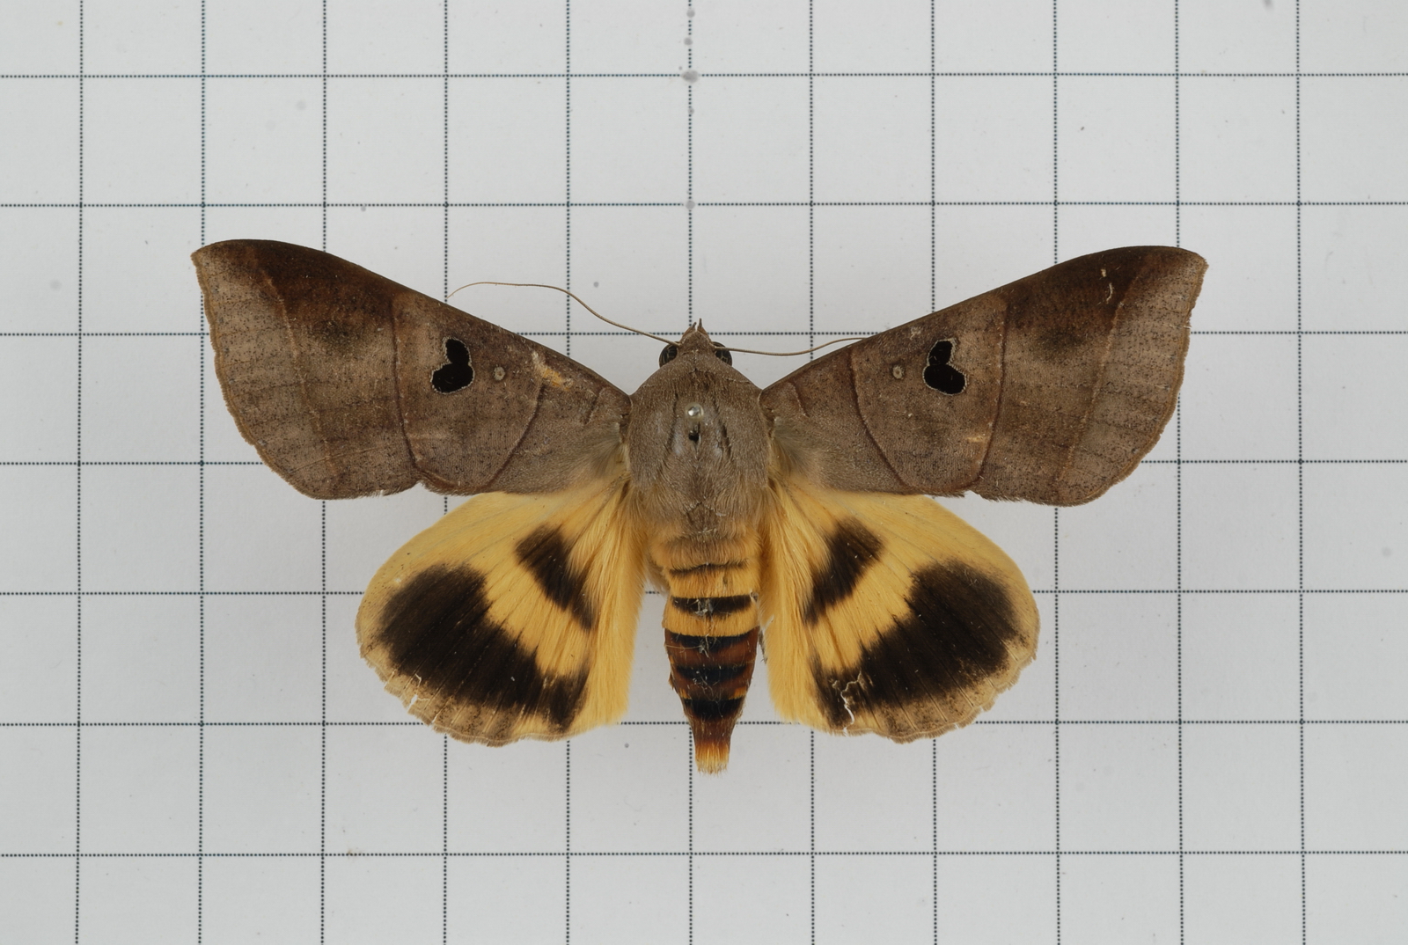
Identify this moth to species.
Thyas coronata
